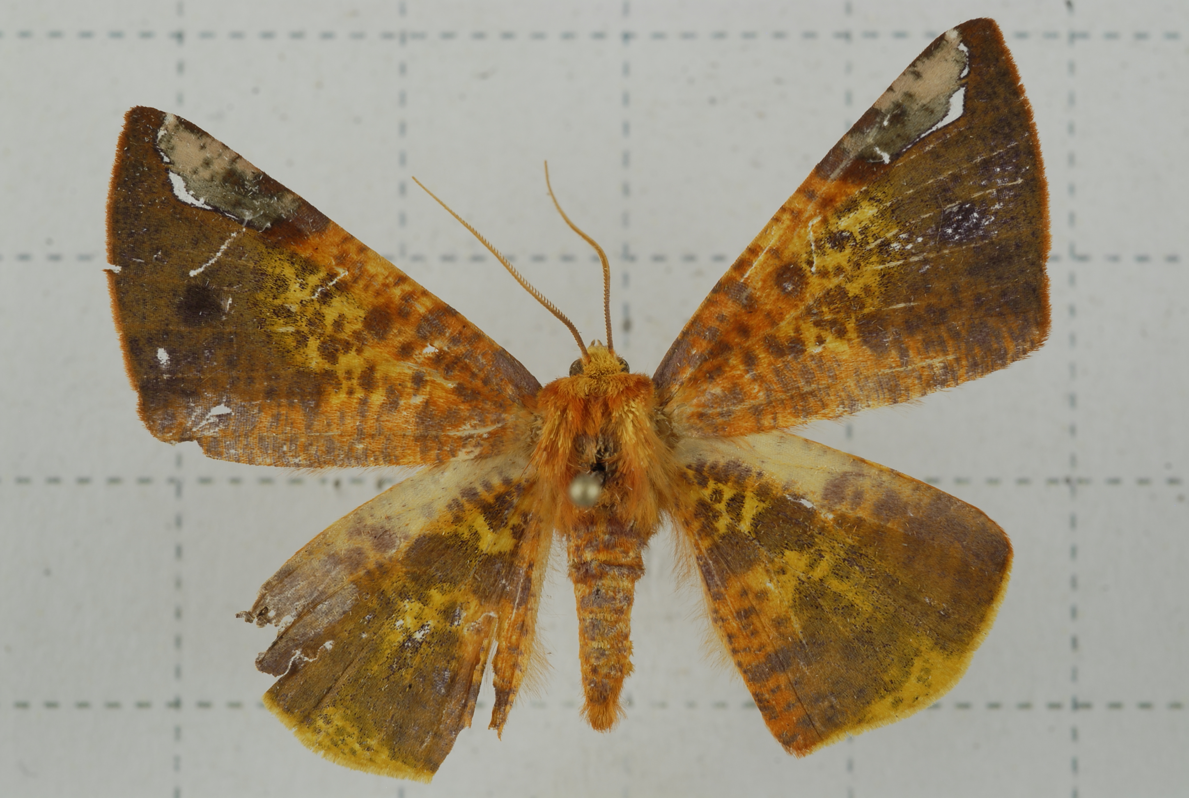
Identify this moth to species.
Pseudomiza leucogonia
